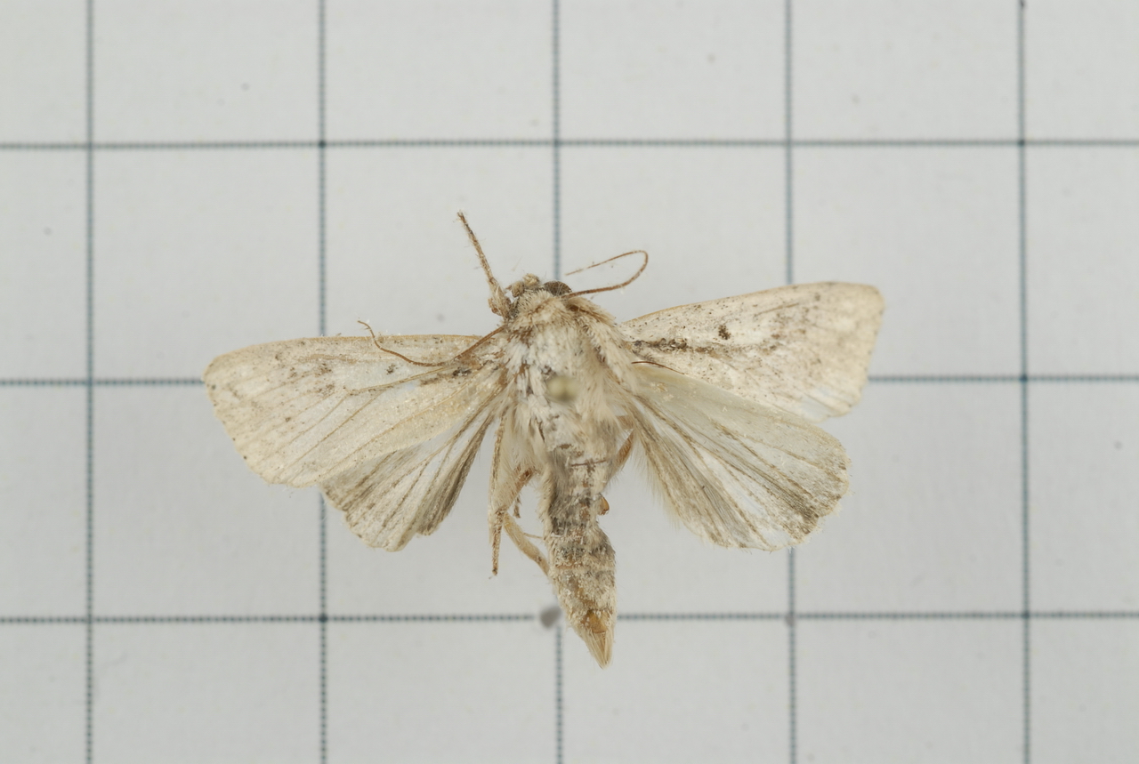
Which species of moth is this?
Leucania yu
